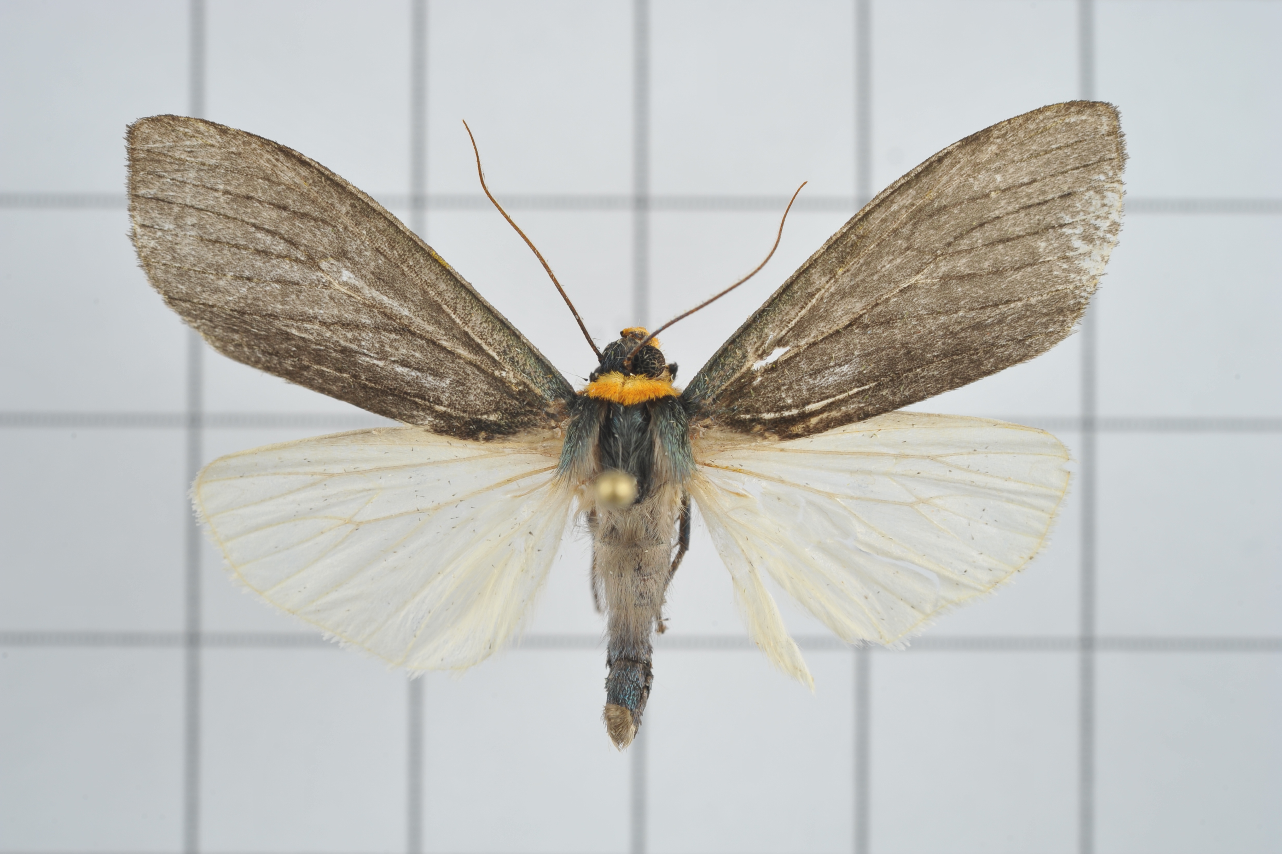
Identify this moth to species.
Paraona staudingeri formosana
